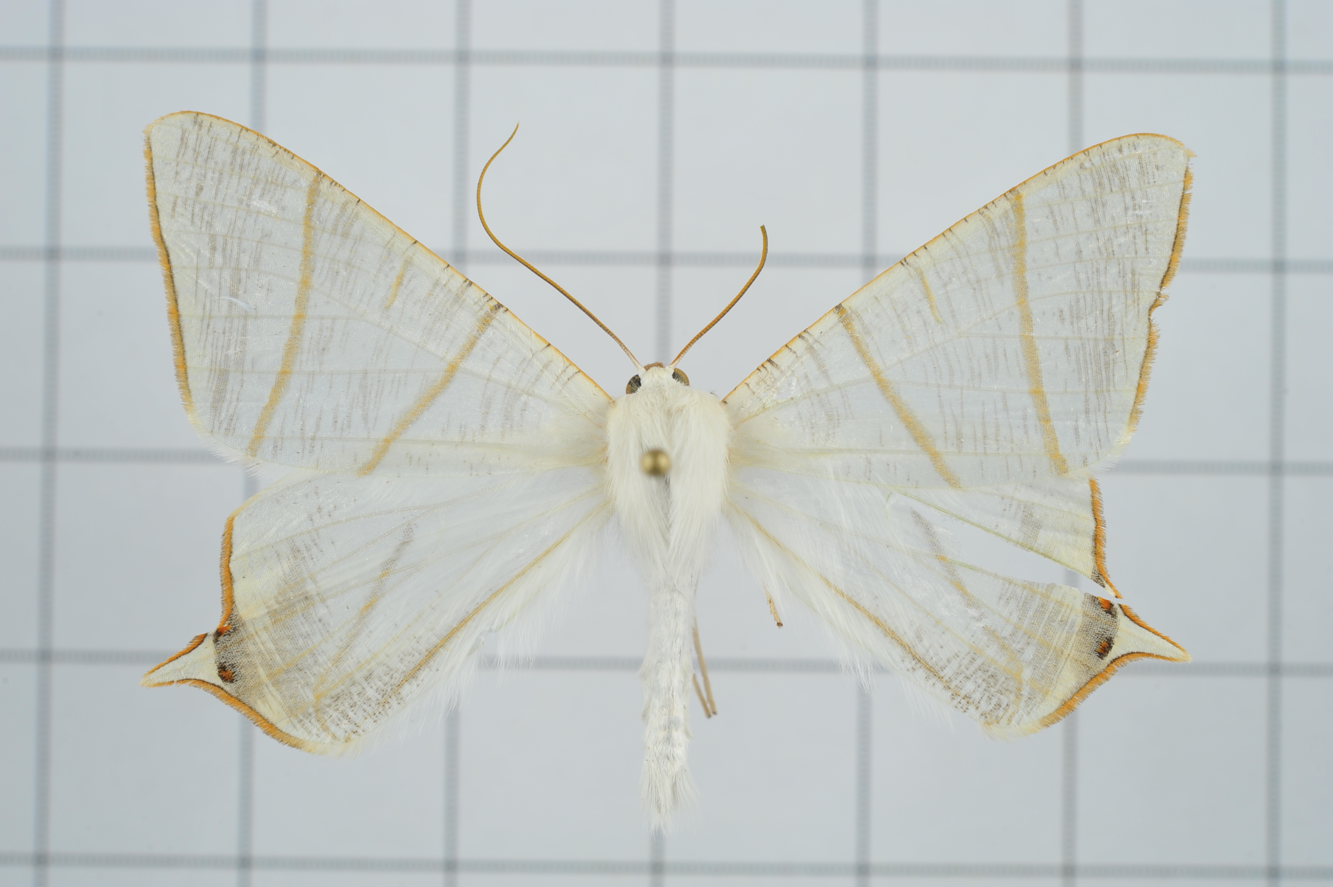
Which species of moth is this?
Ourapteryx changi
